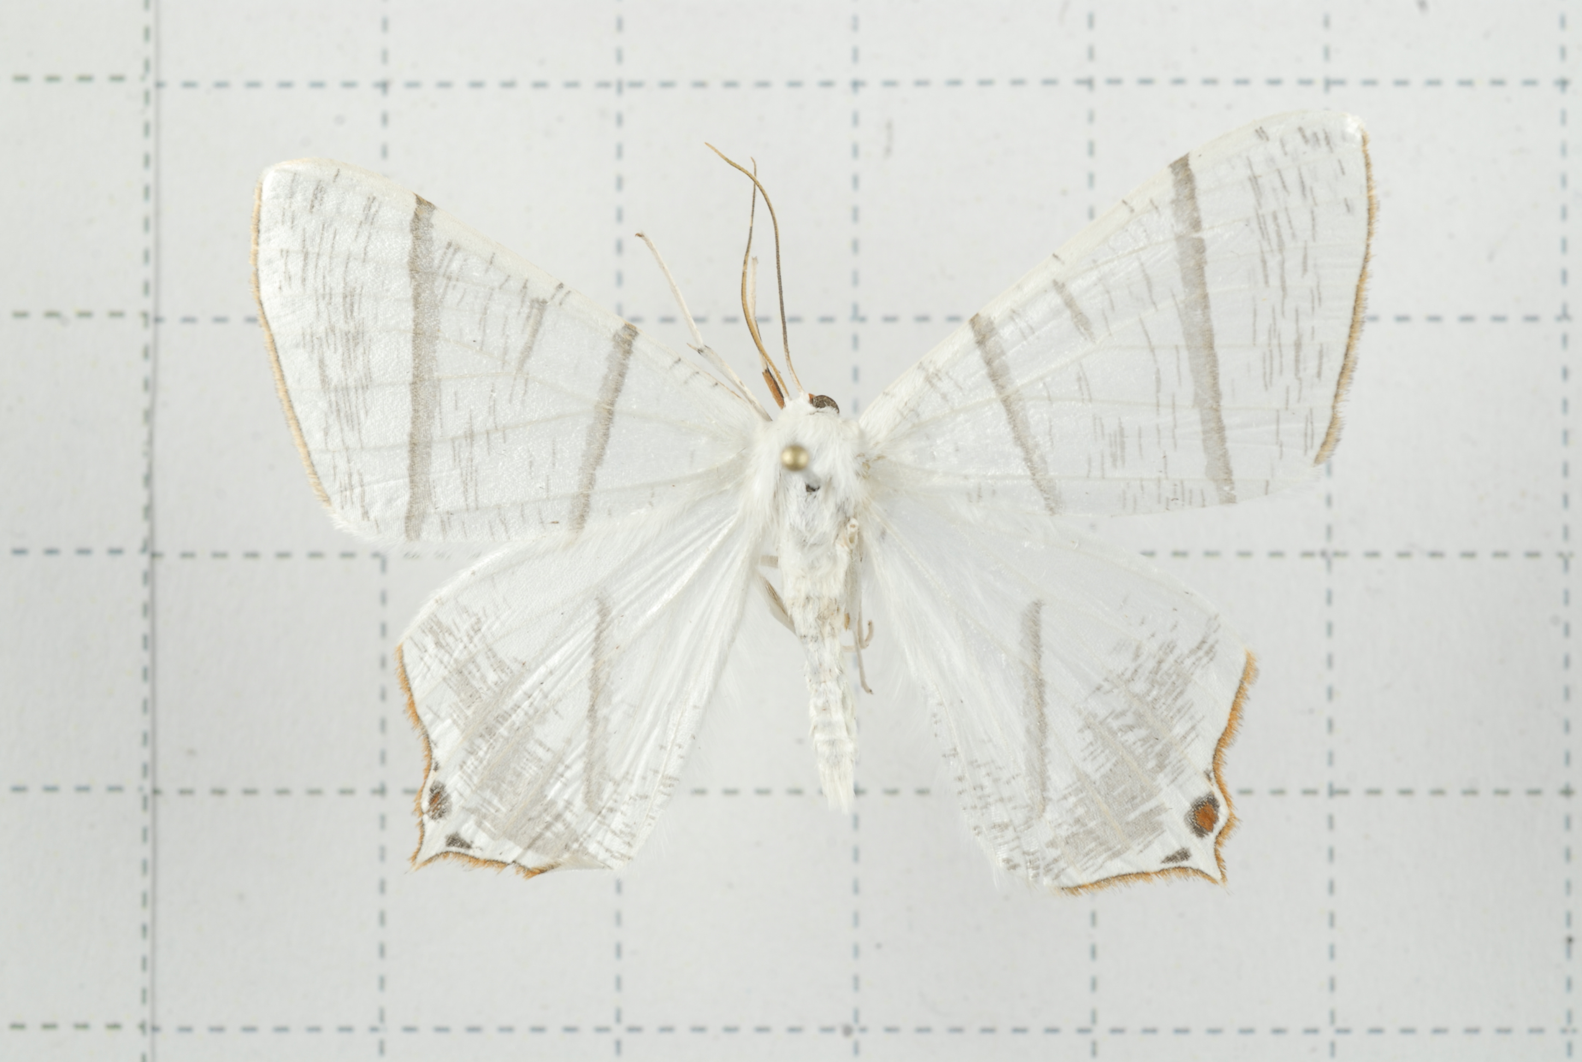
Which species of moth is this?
Ourapteryx similaria horishana
